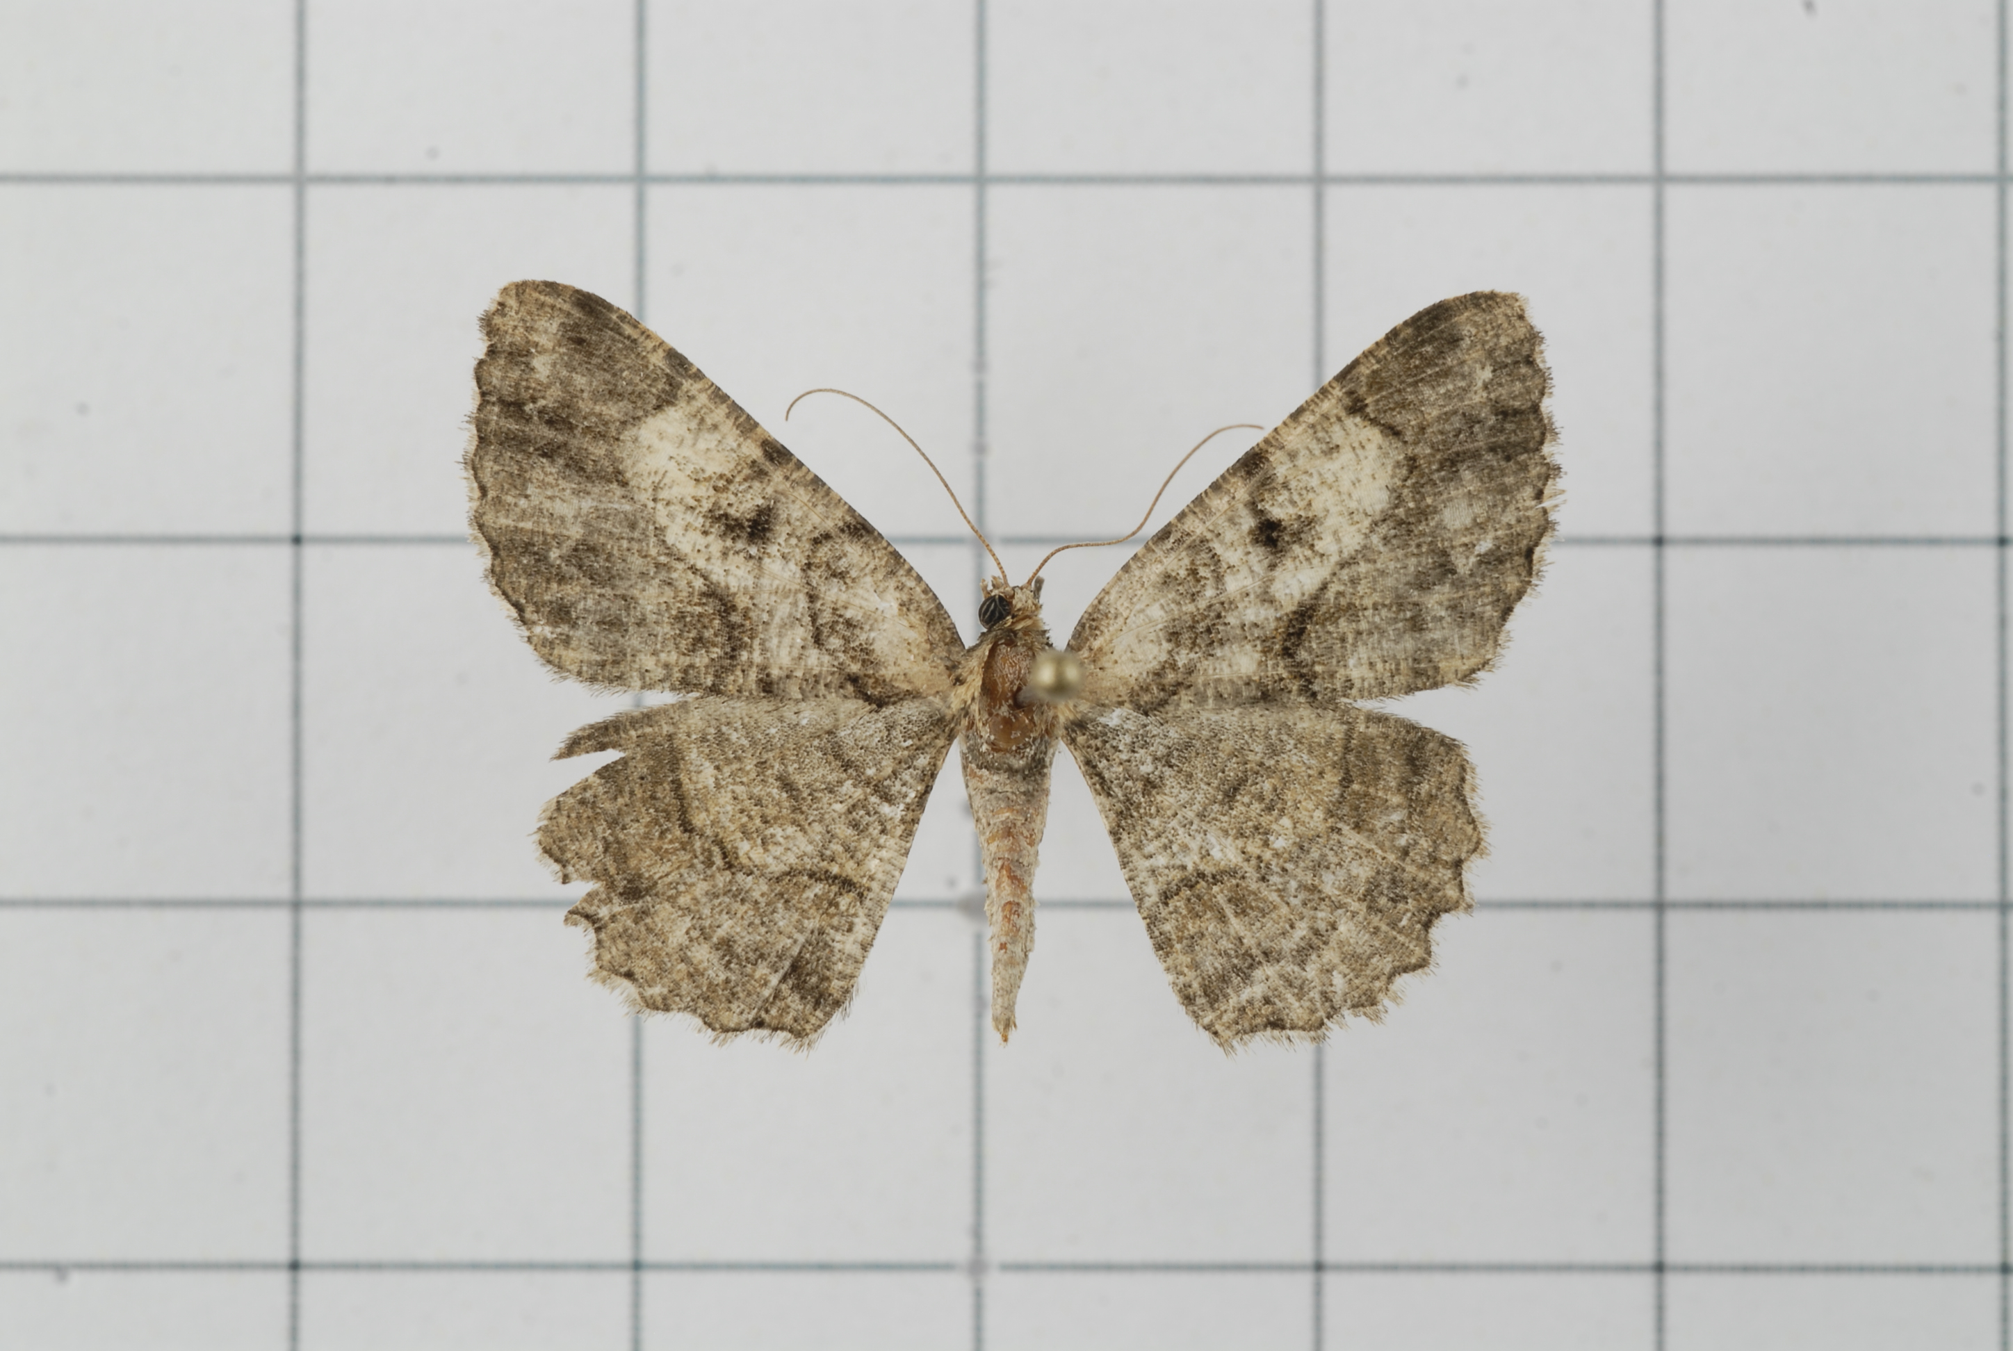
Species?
Psilalcis pulveraria
